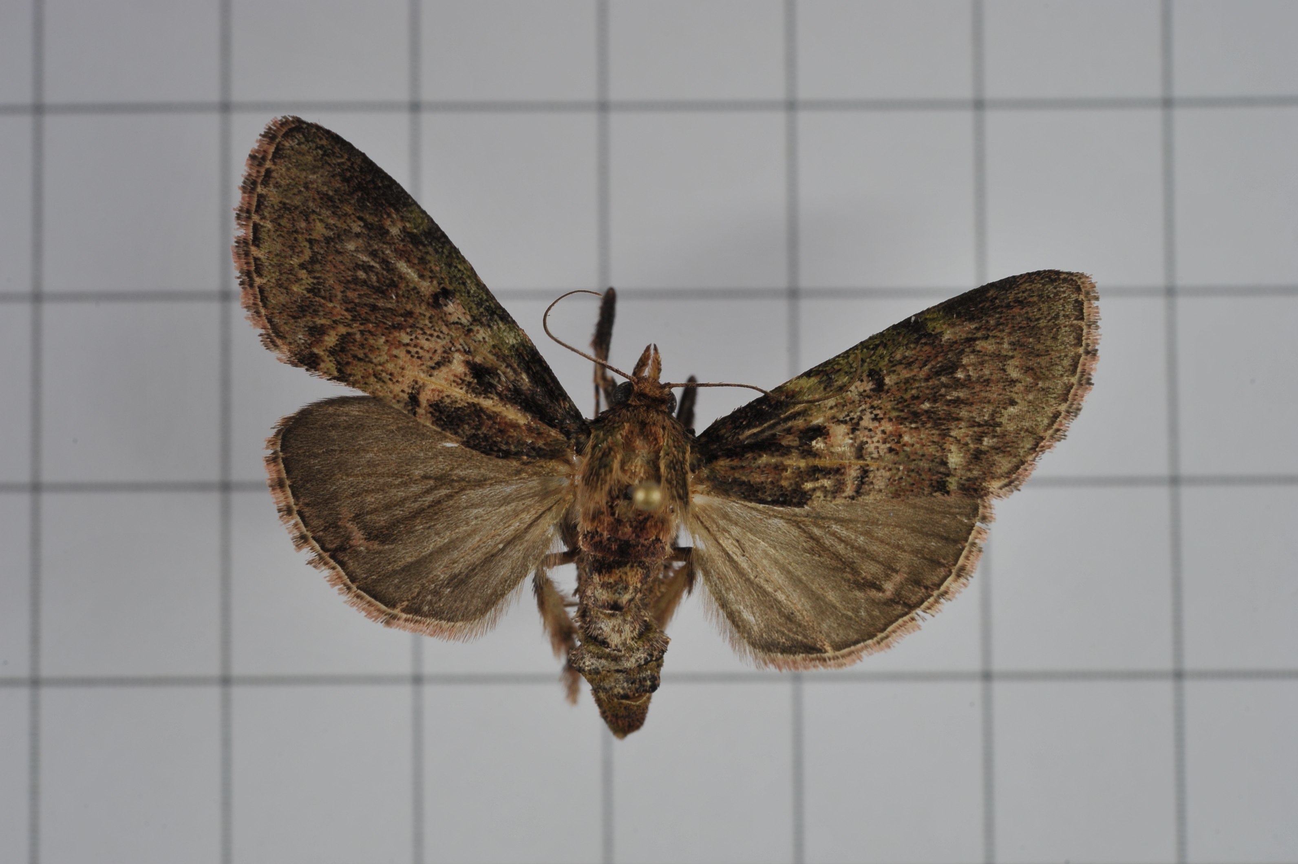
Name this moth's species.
Locastra muscosalis
